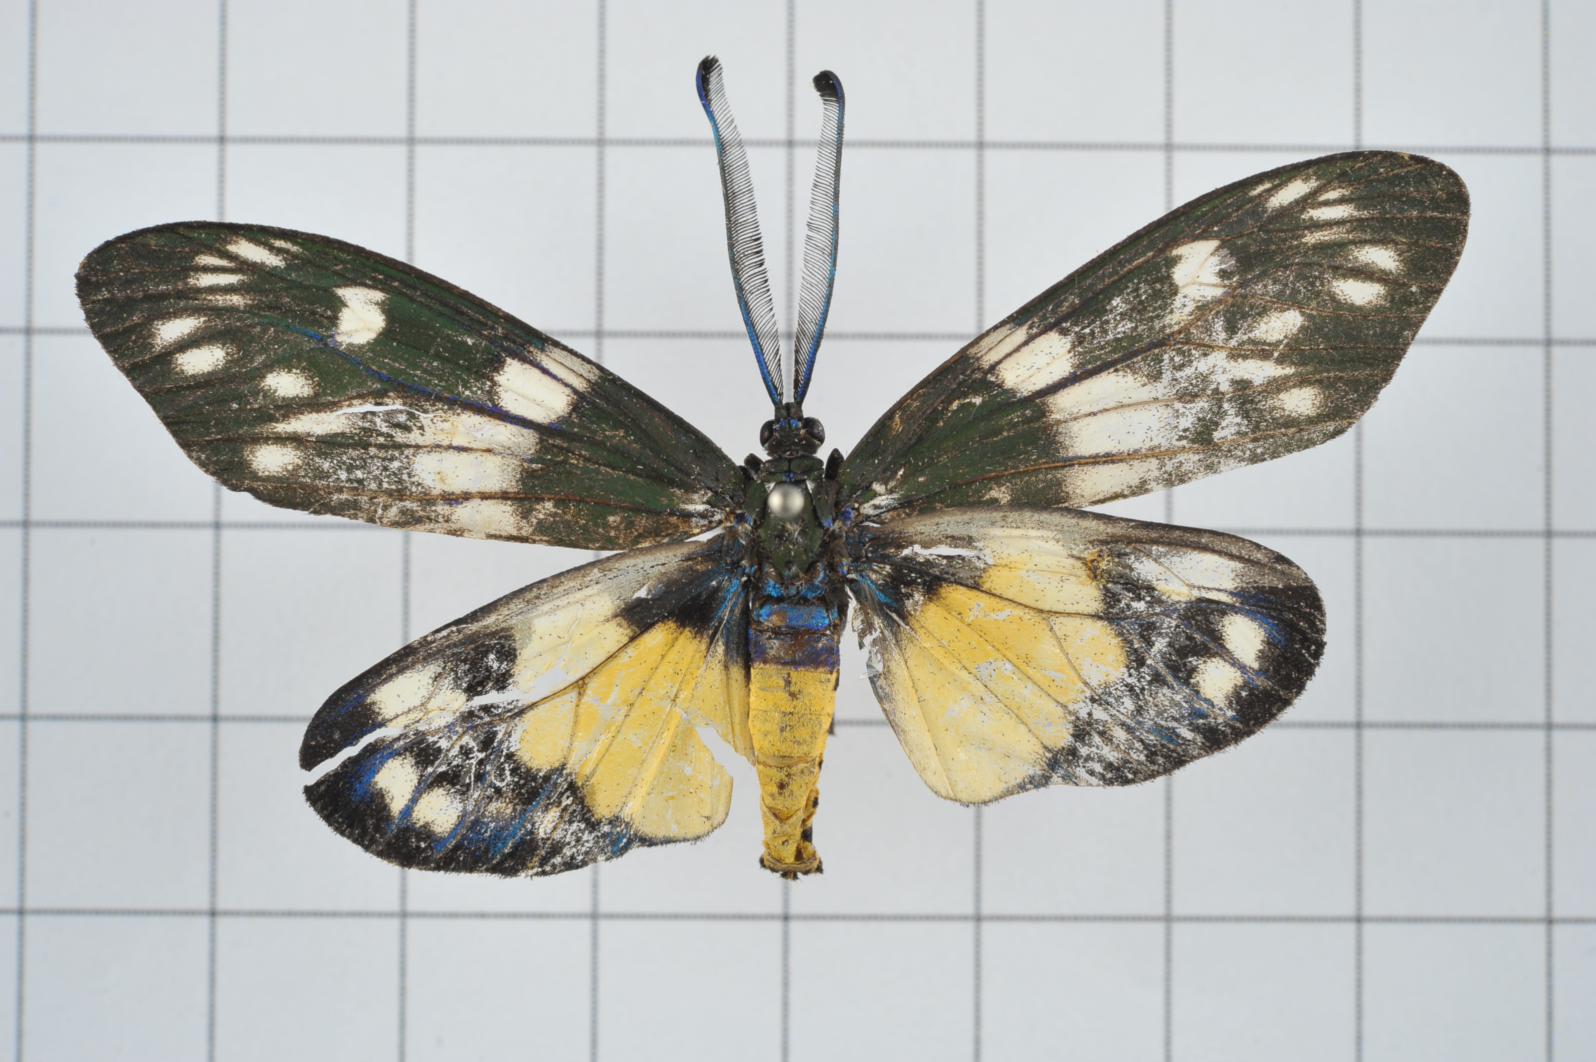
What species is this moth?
Eterusia aedea formosana
